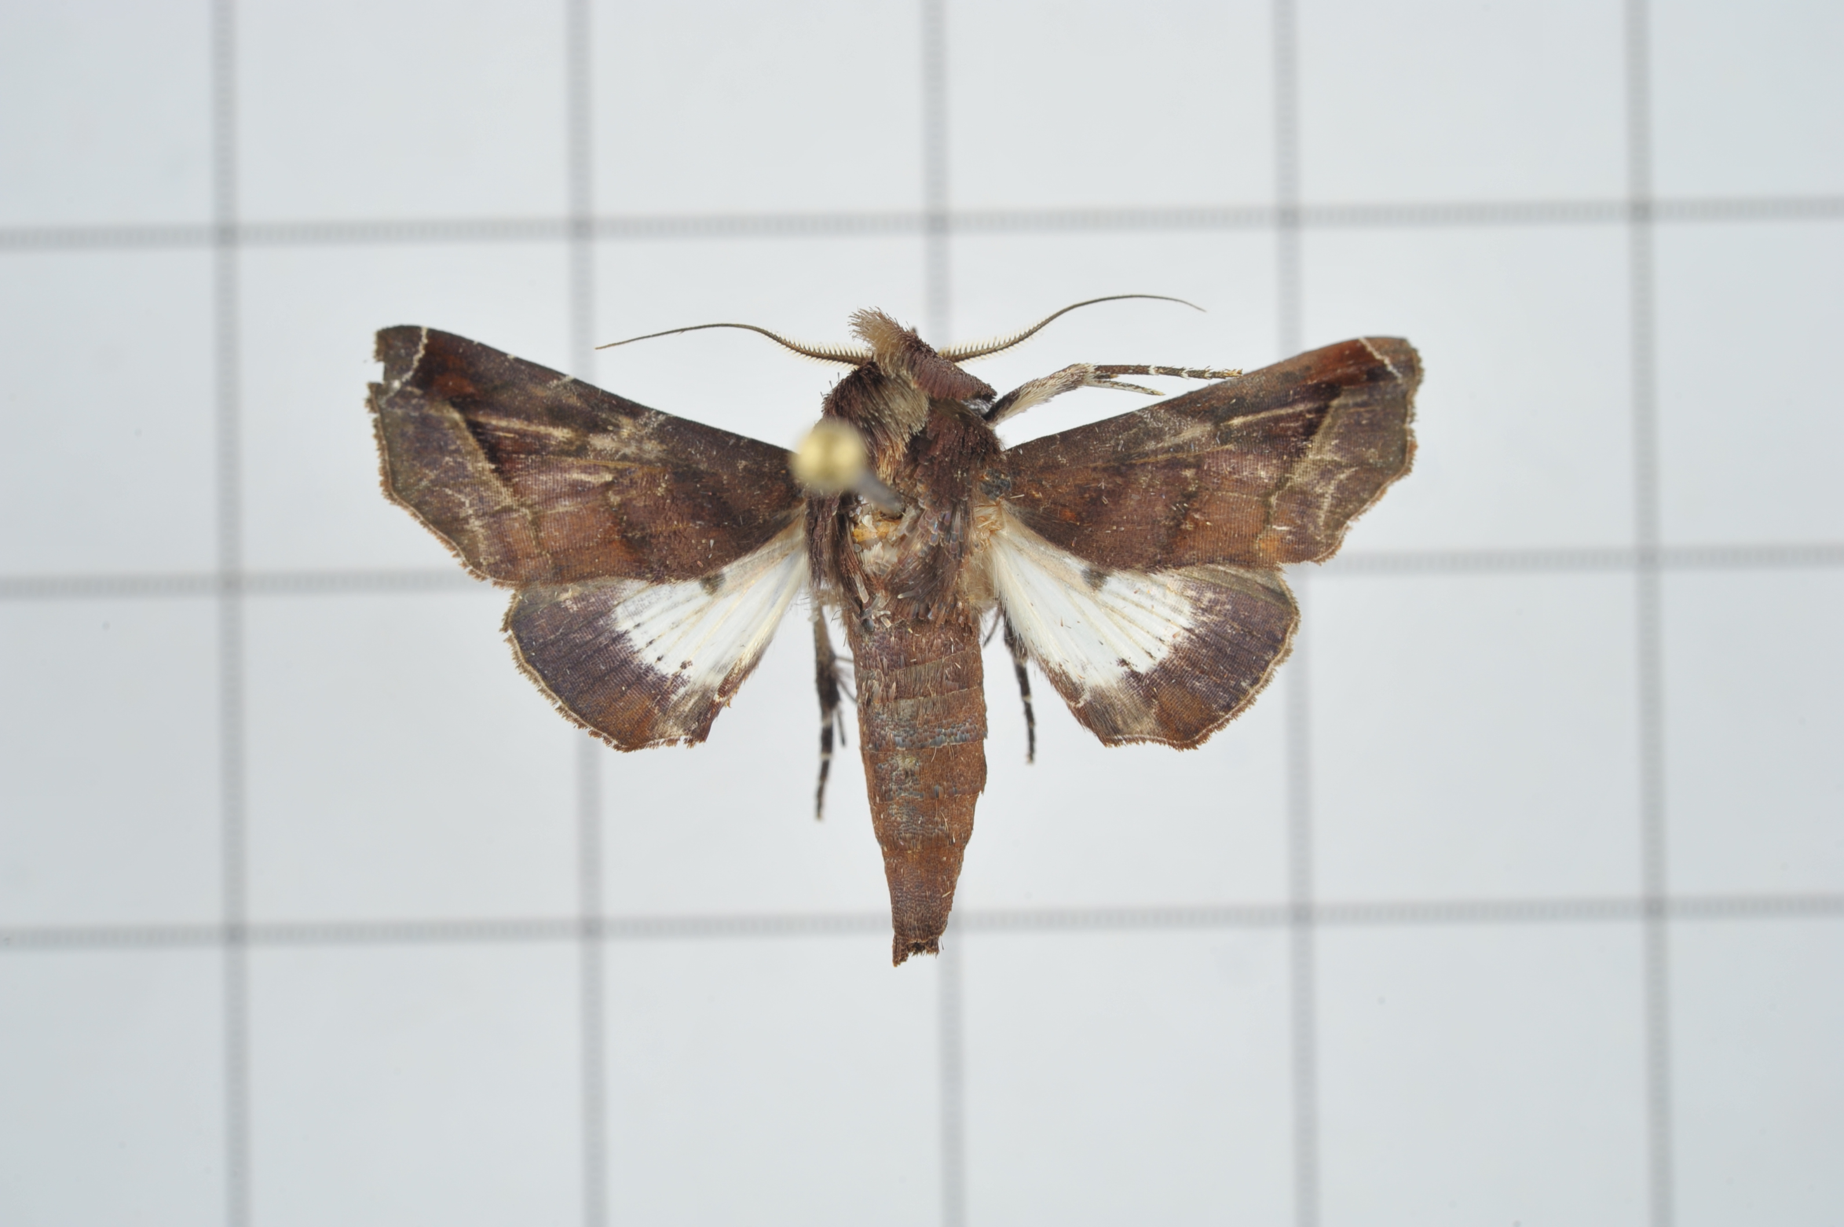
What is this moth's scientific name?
Penicillaria jocosatrix
